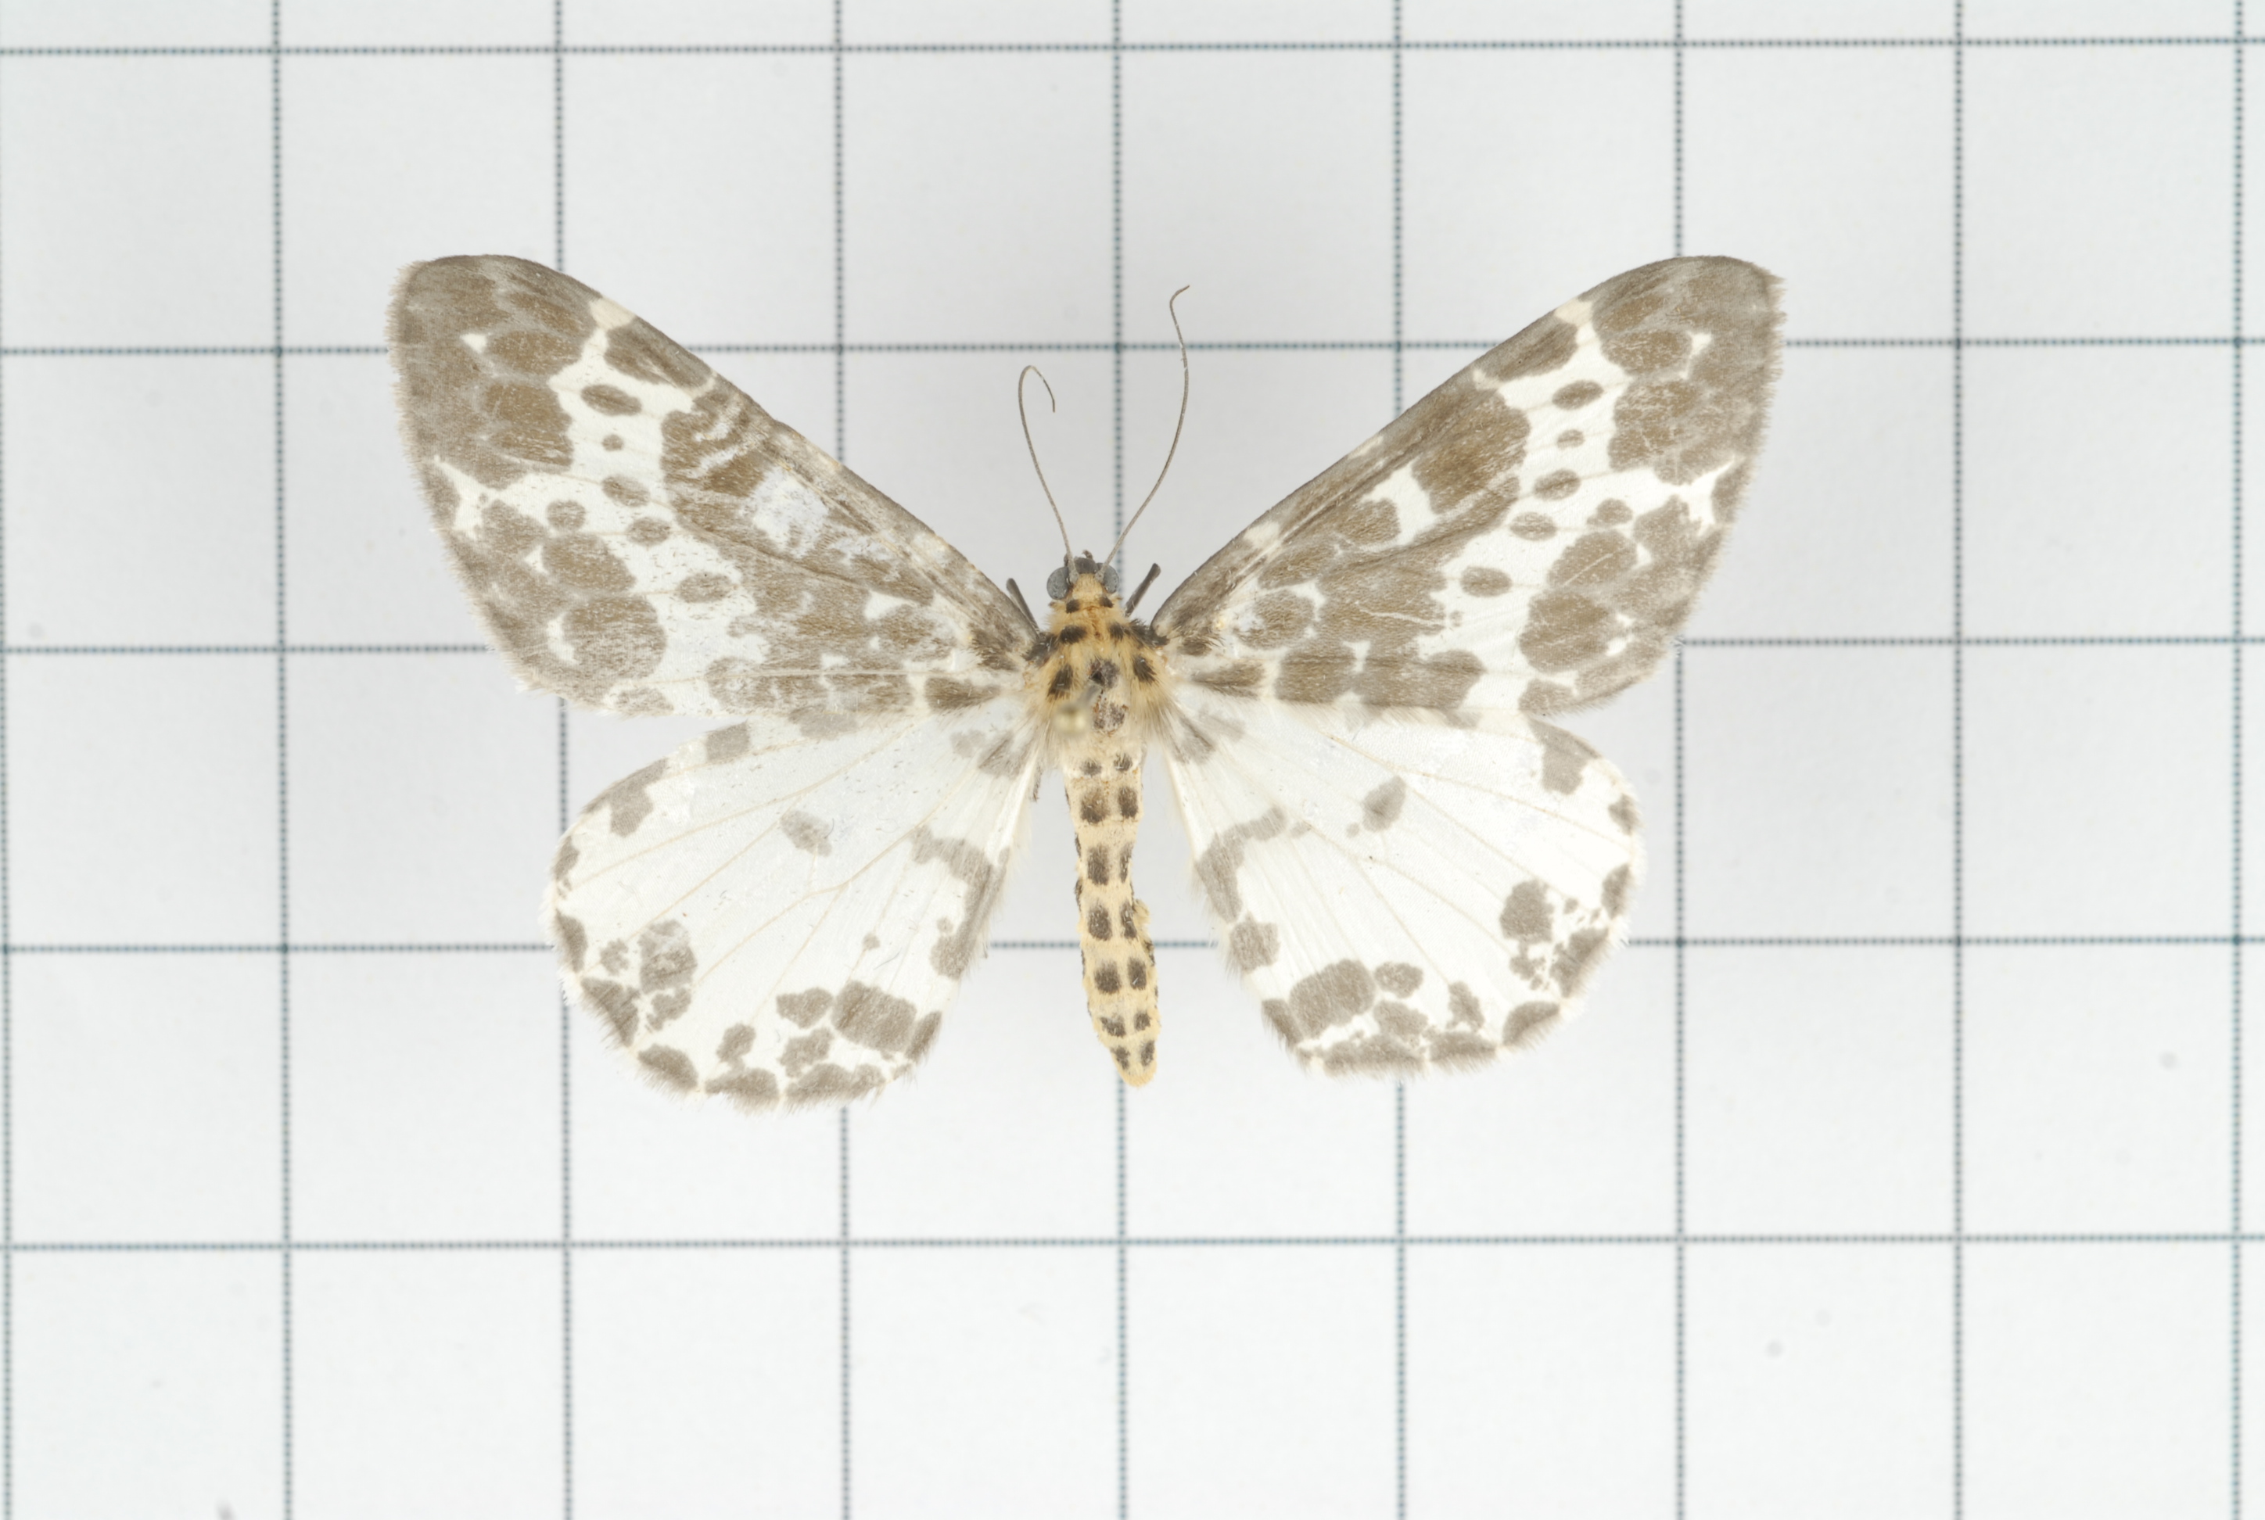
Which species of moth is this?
Dilophodes elegans khasiana
